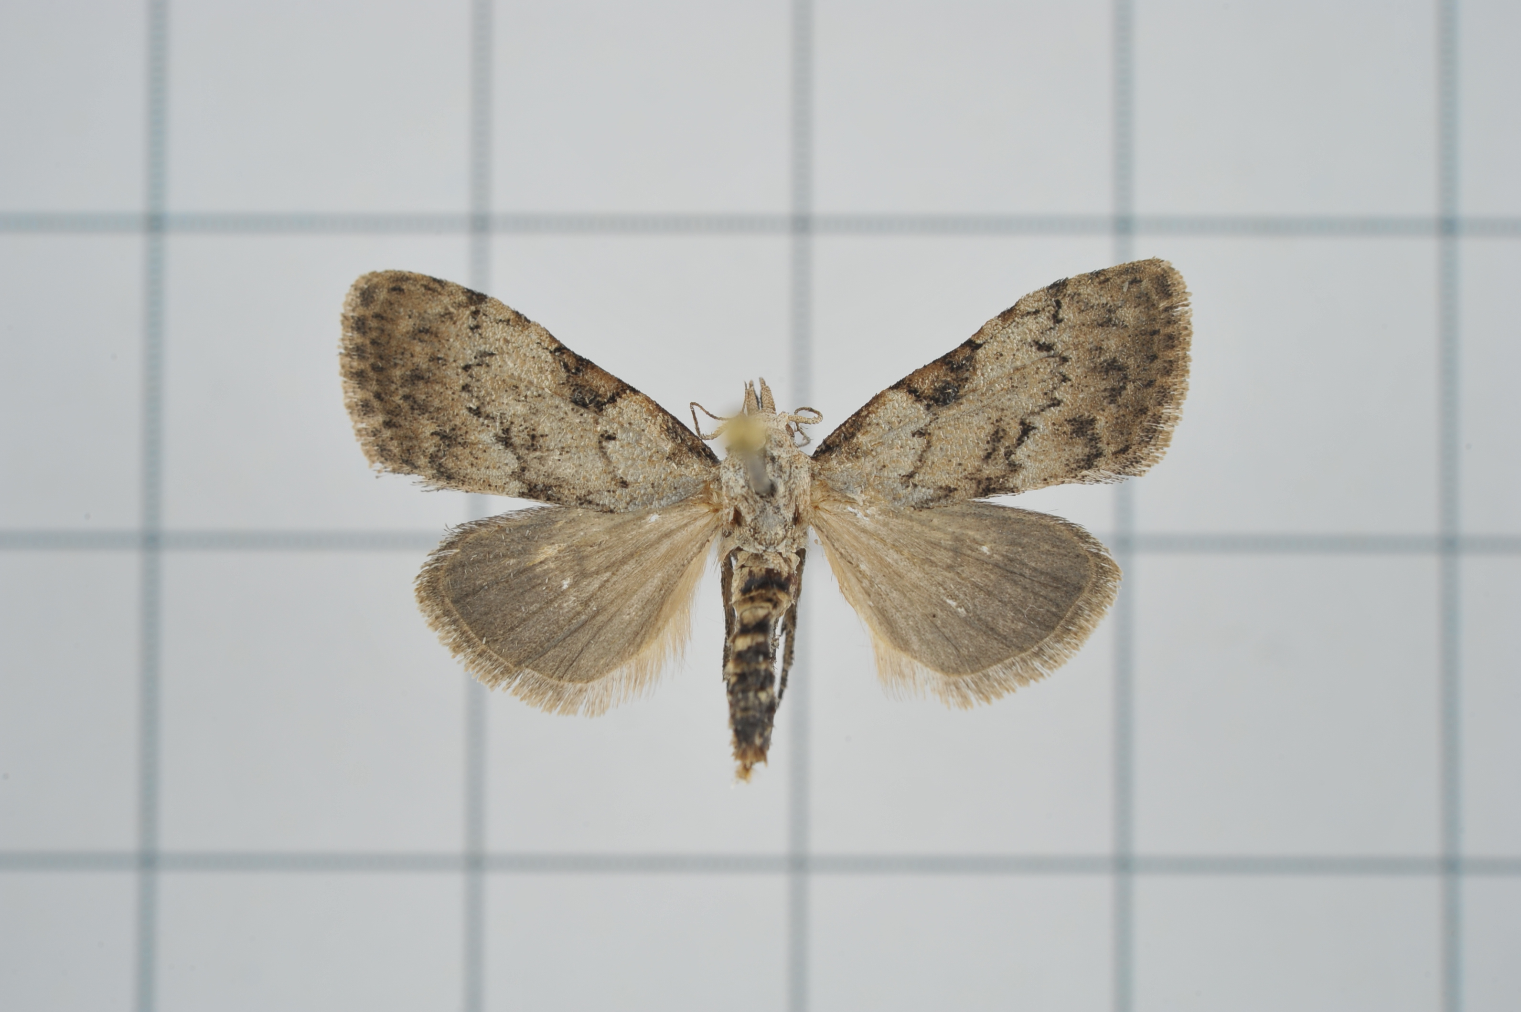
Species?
Meganola major takasago
